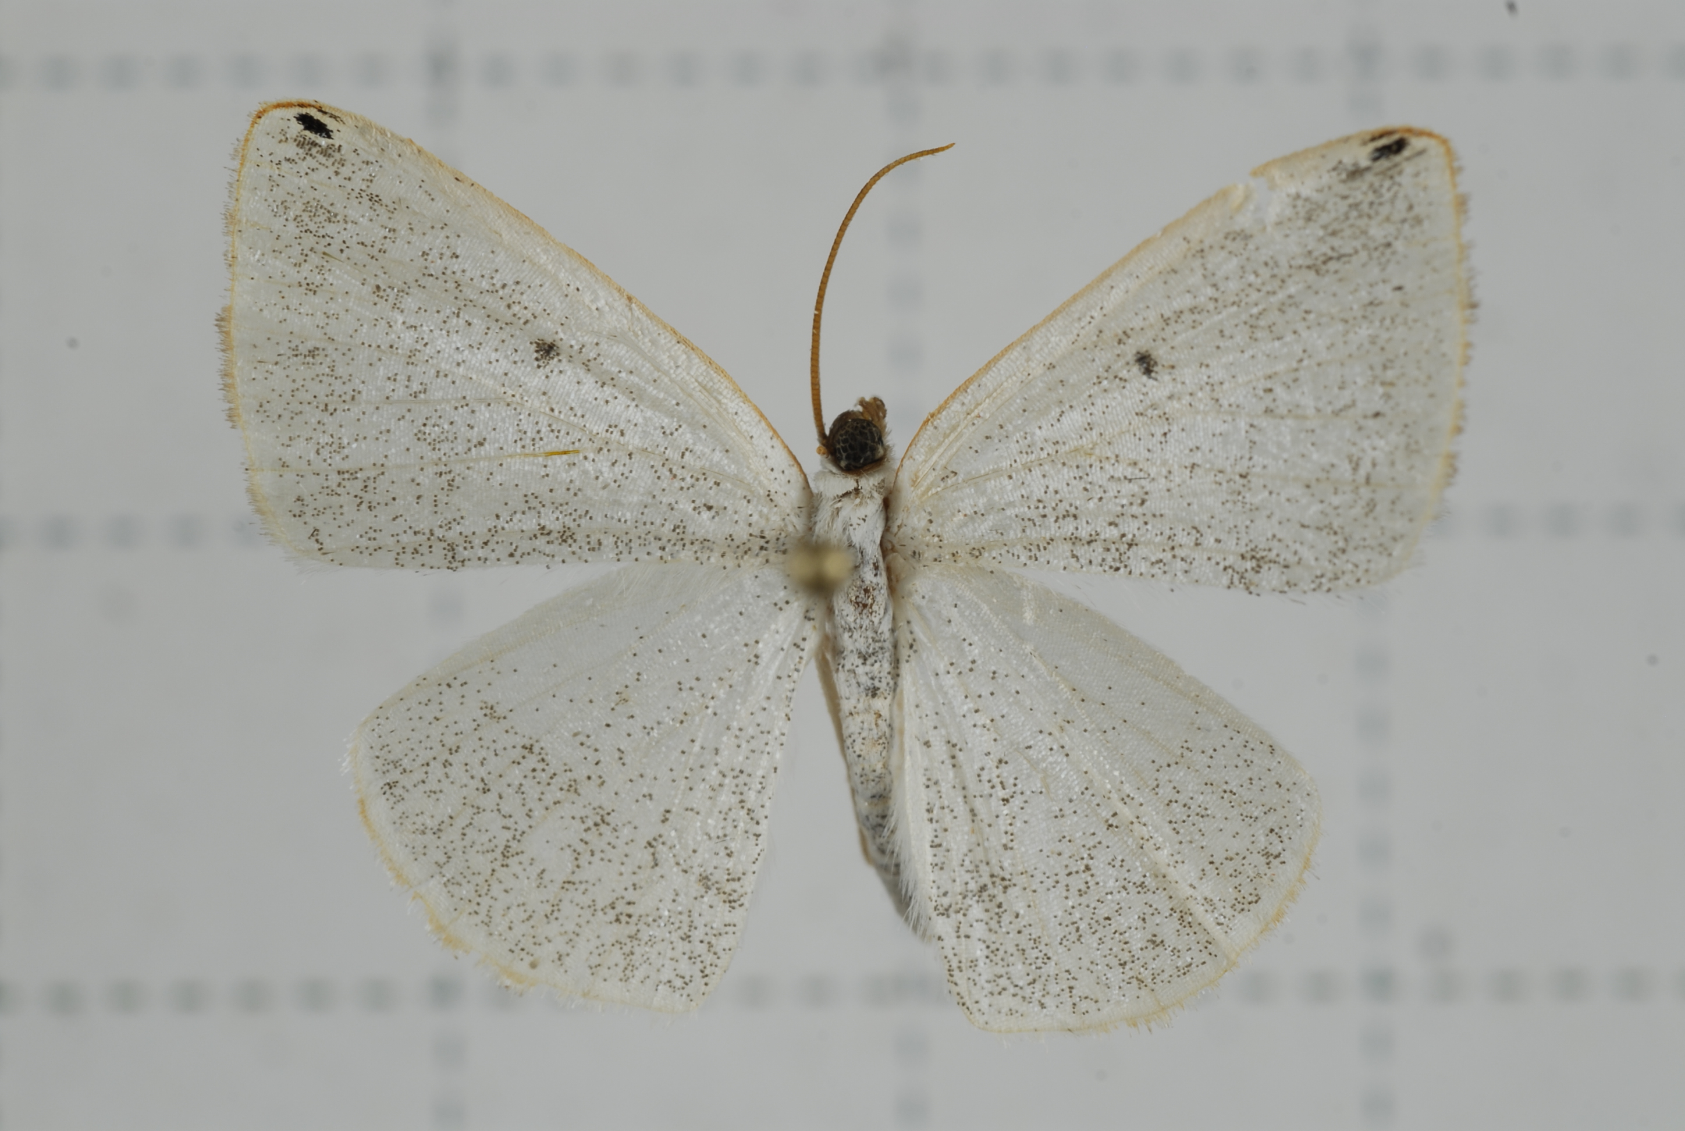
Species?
Lomographa percnosticta
